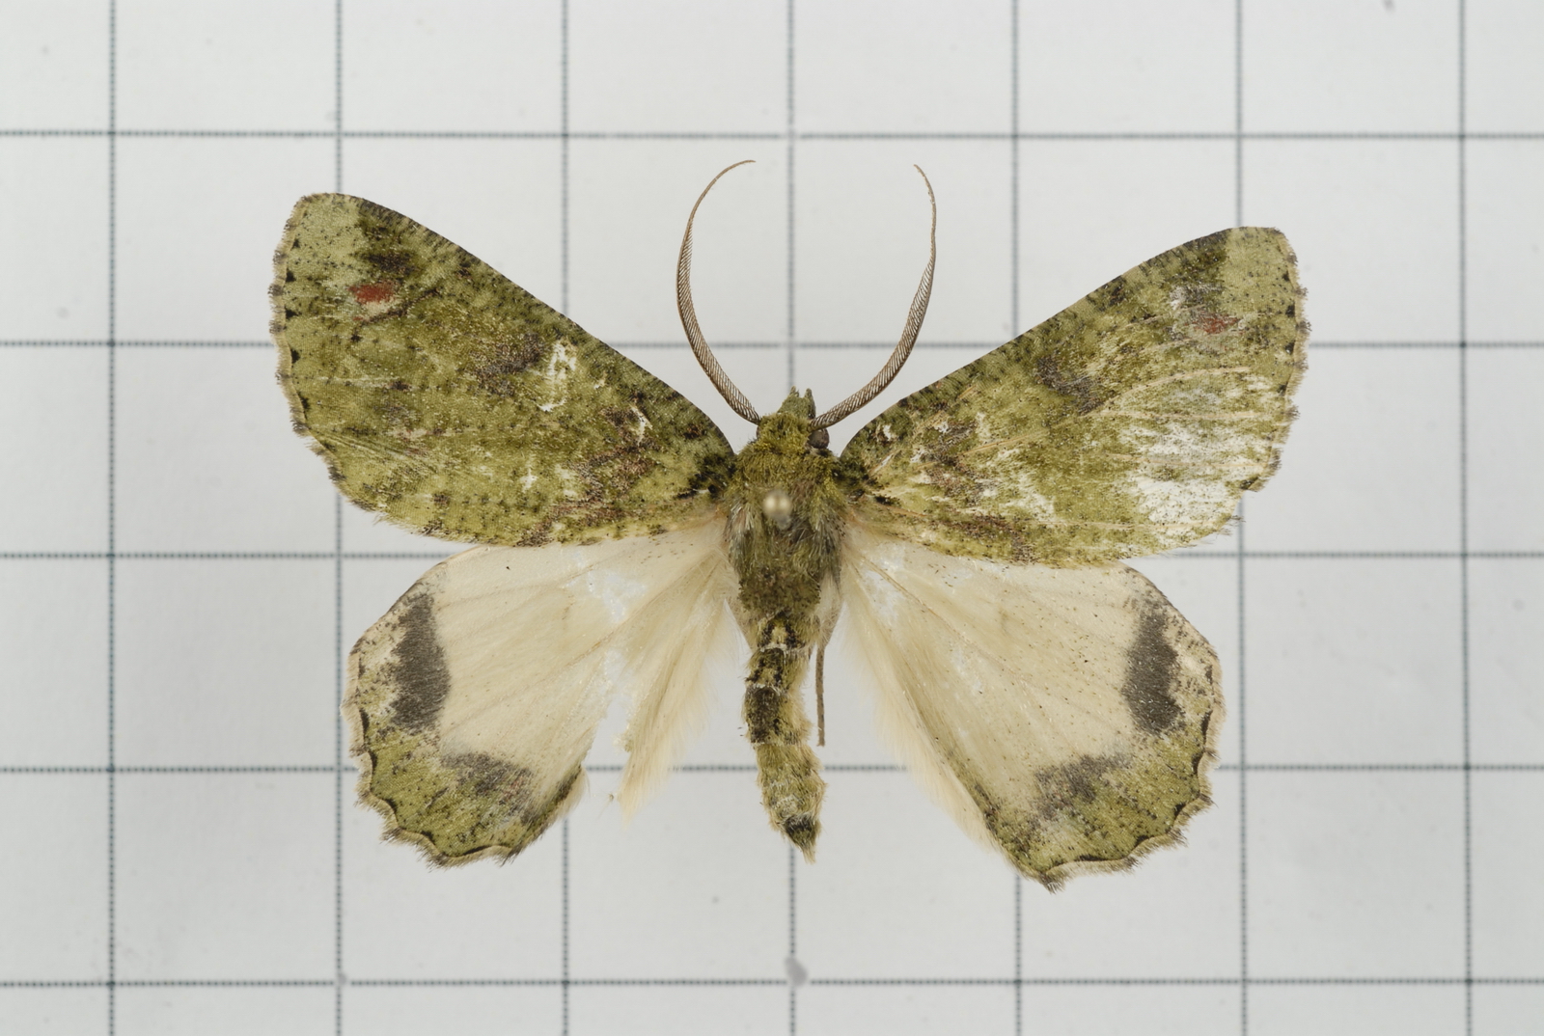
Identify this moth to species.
Dindica taiwana
